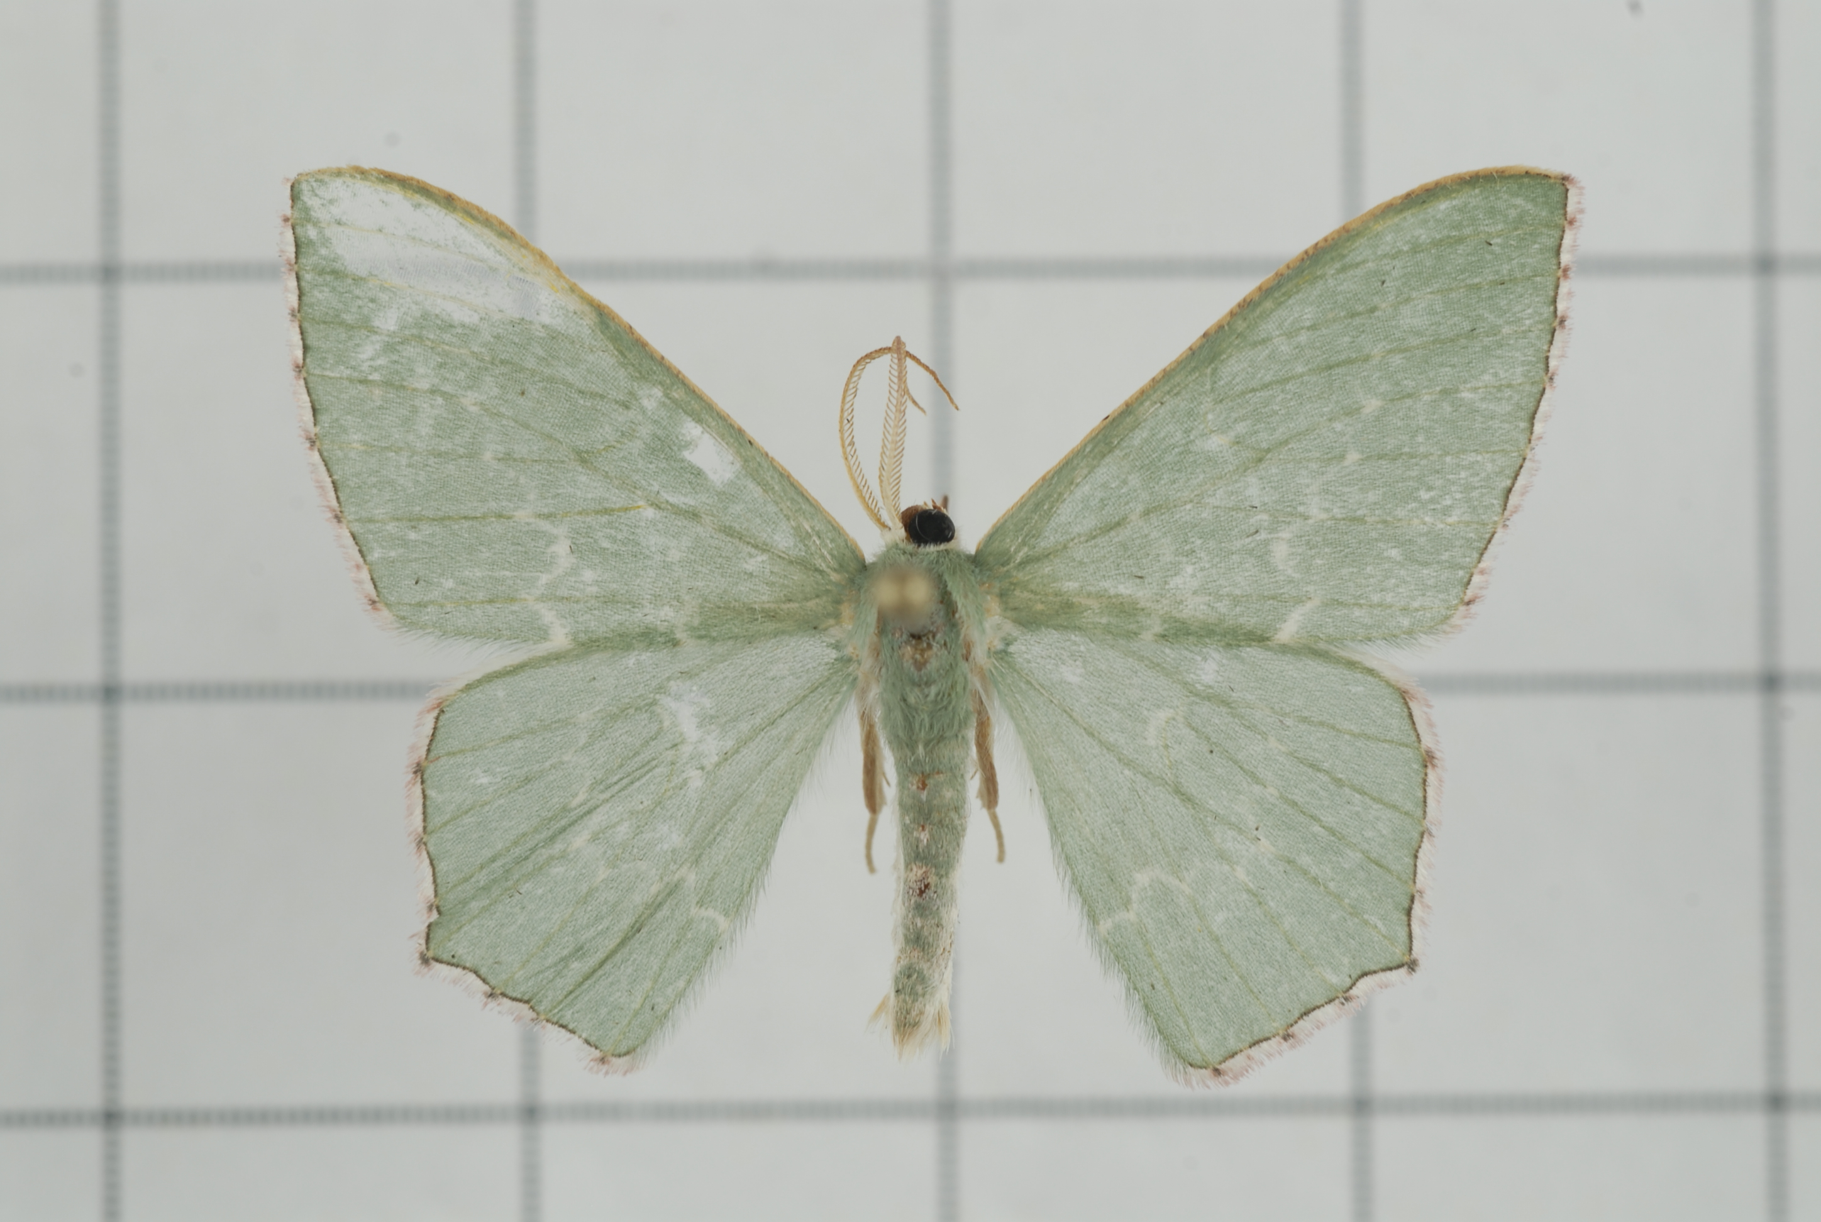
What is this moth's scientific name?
Hemistola orbiculosa
